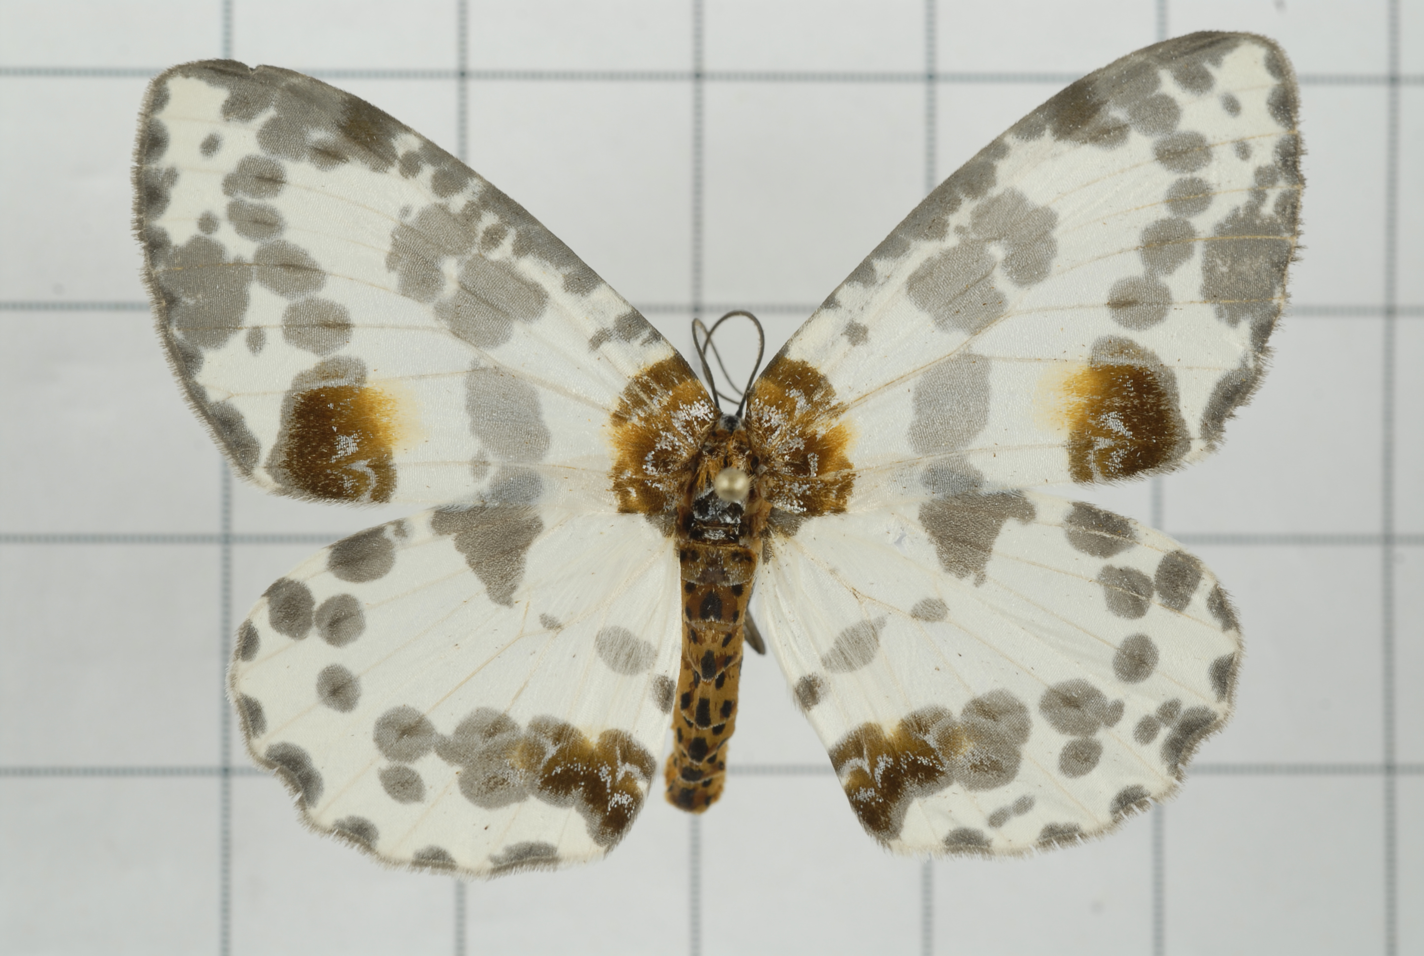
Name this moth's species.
Abraxas formosilluminata
